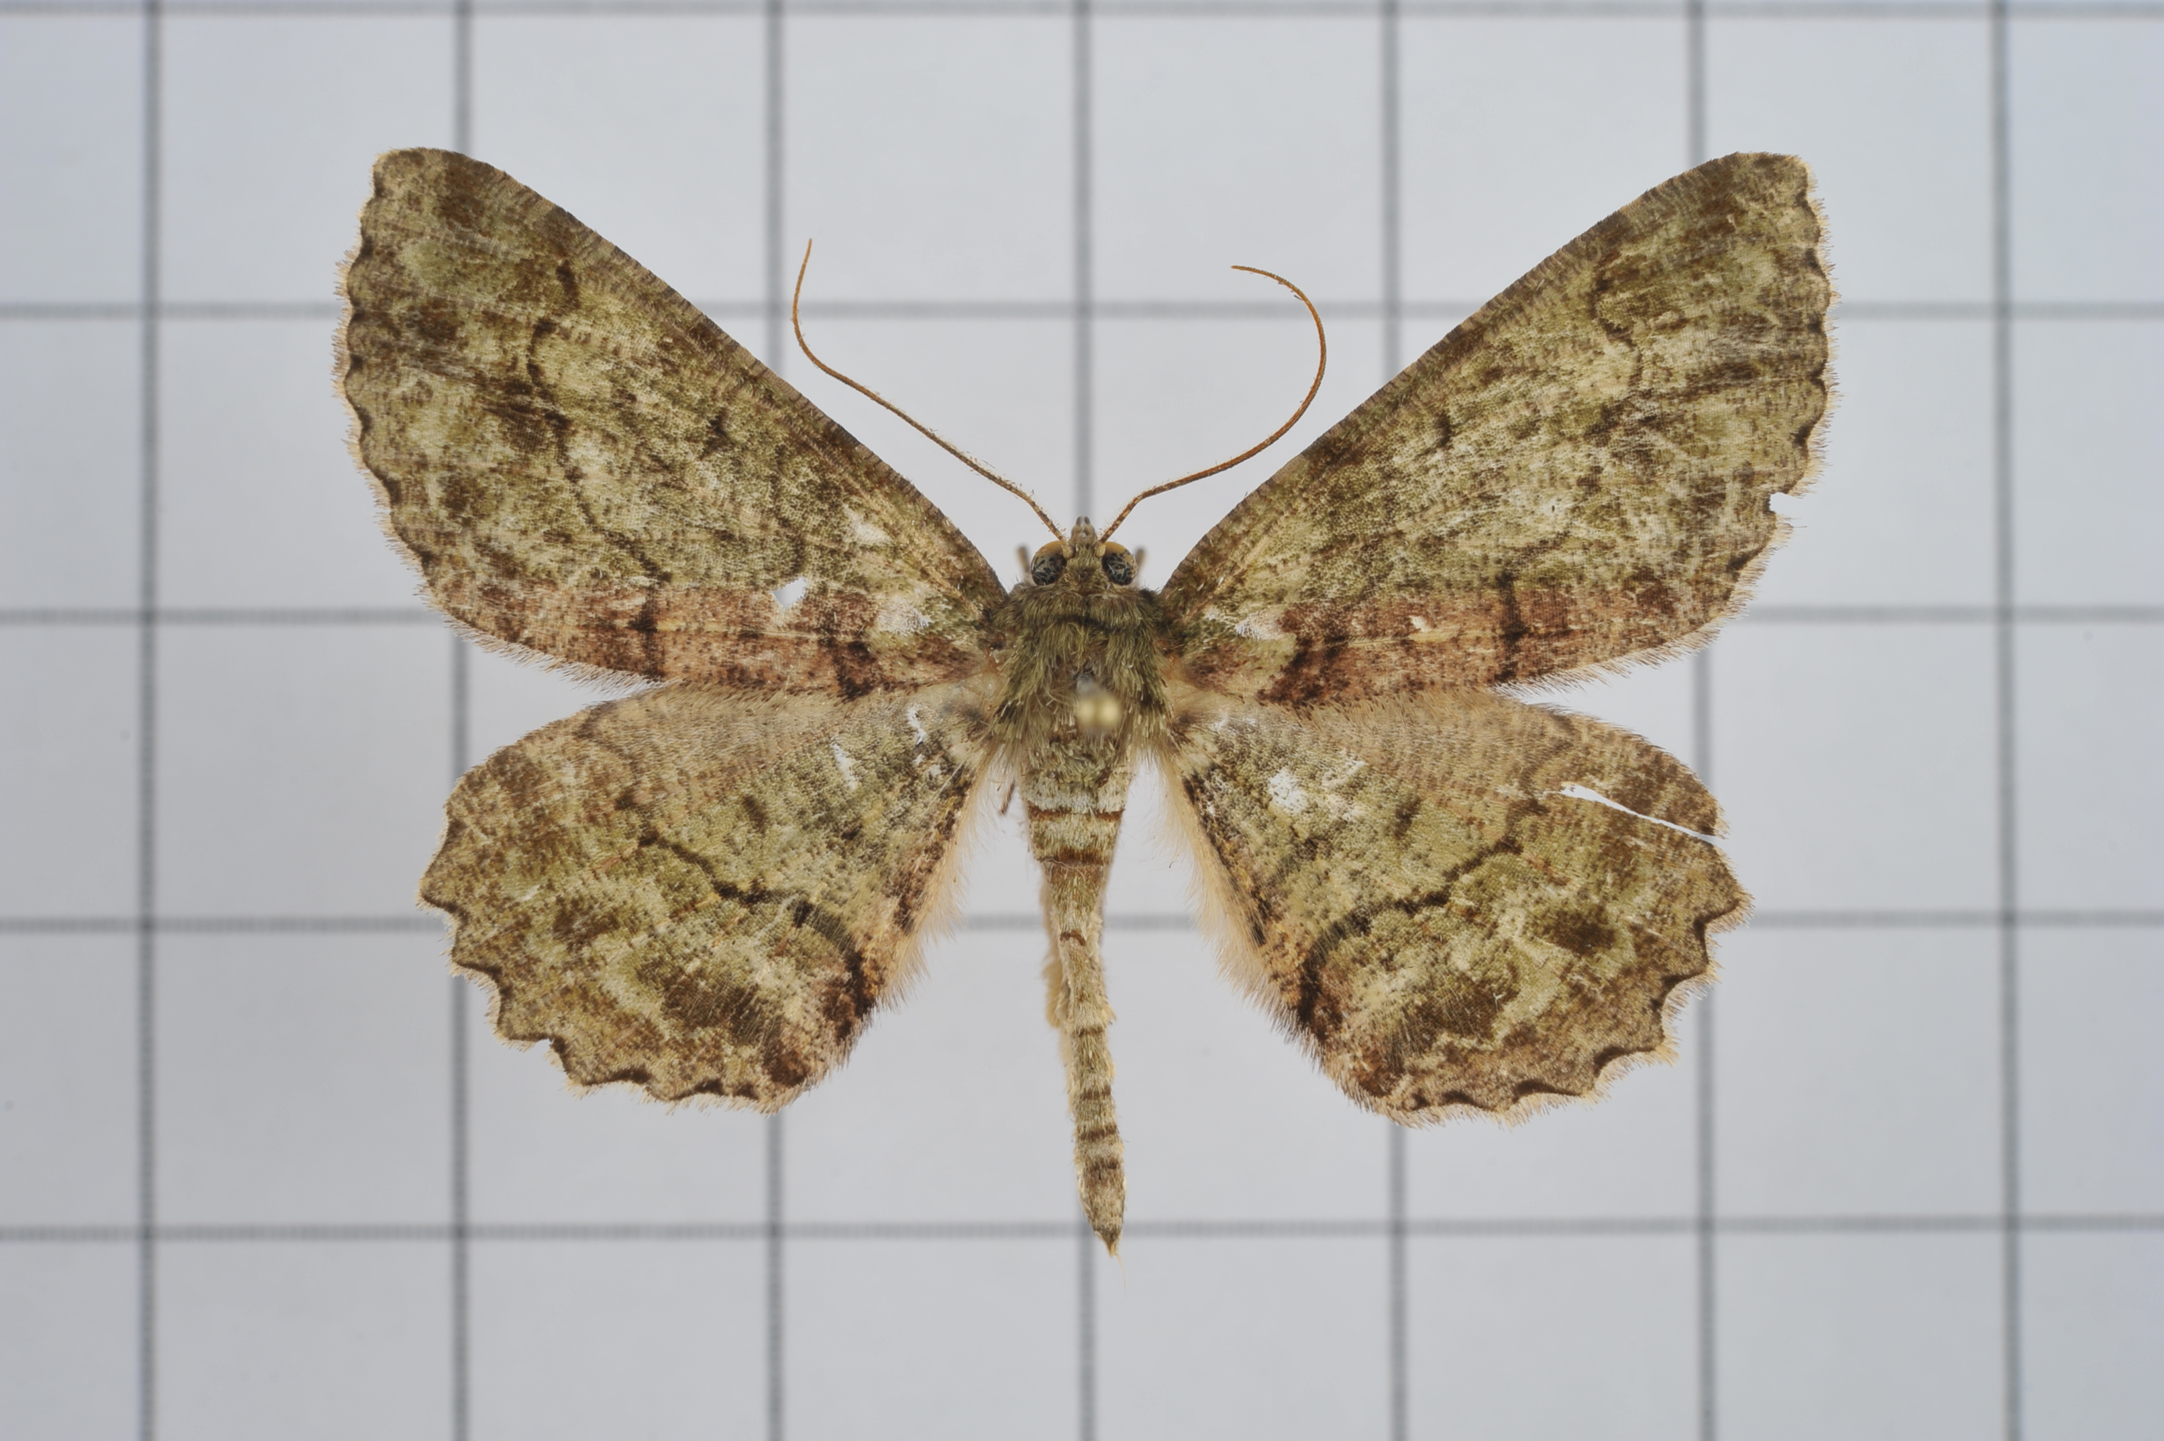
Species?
Paradarisa comparataria rantaizanensis
